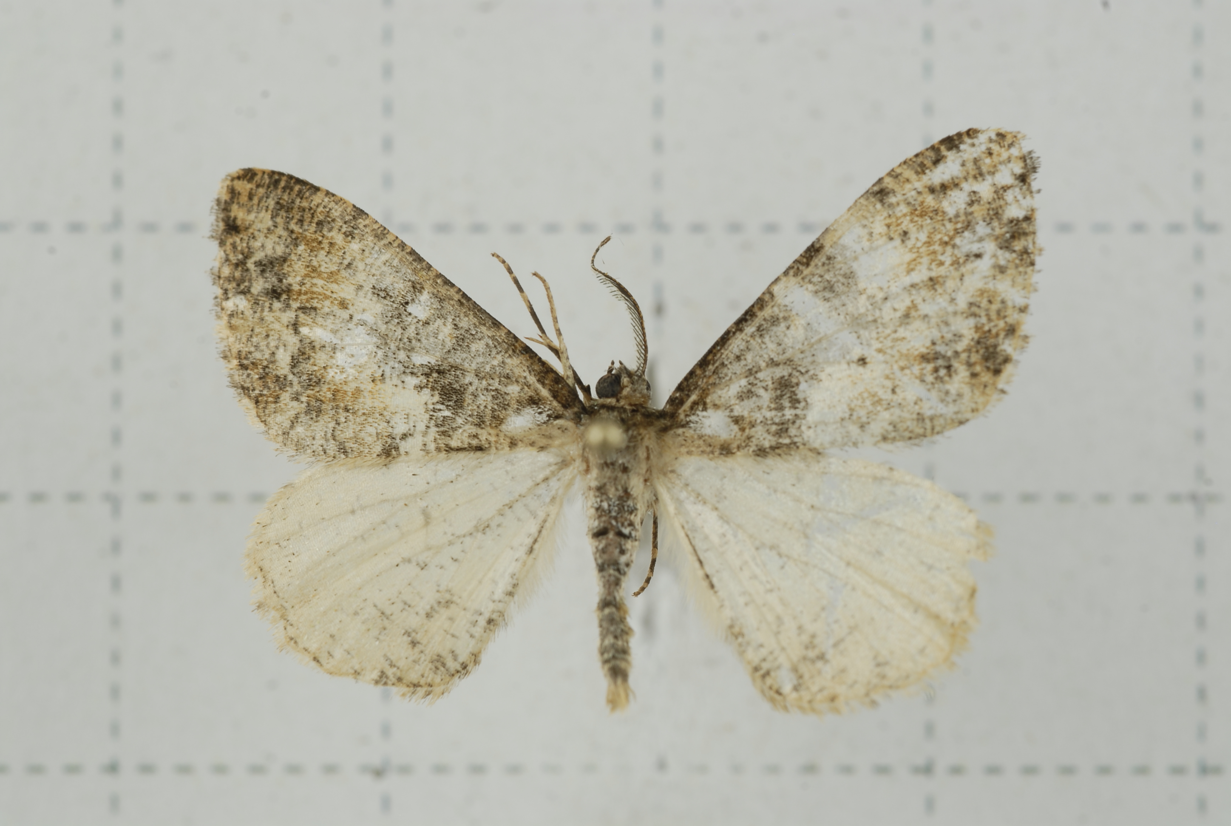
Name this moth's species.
Alcis scortea
